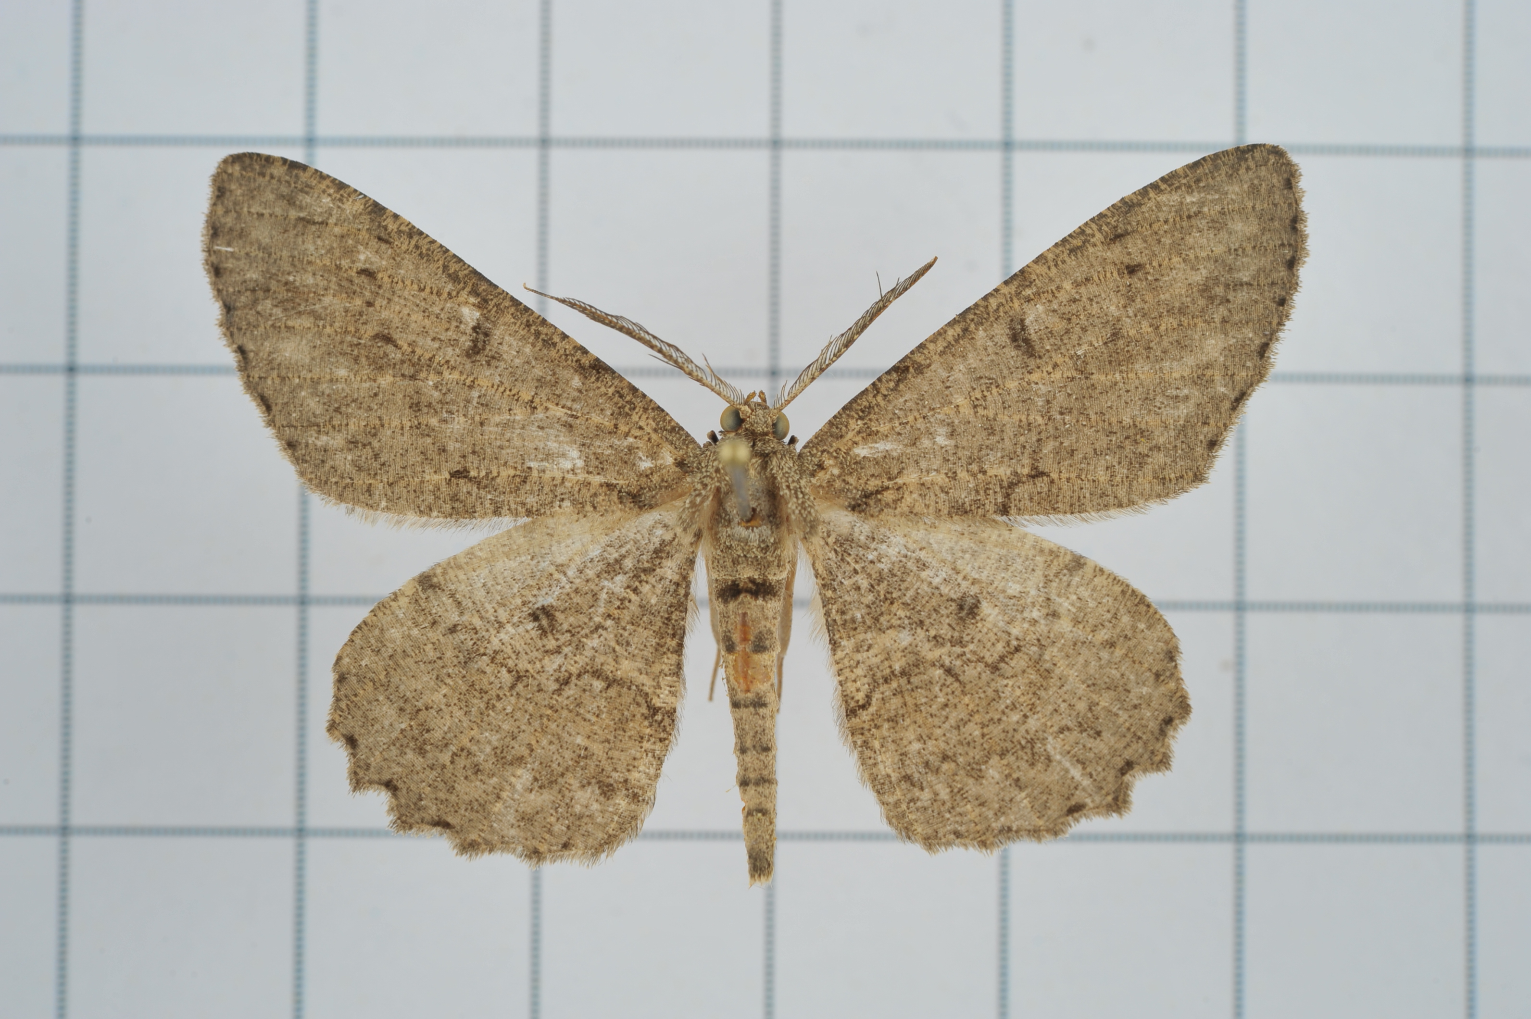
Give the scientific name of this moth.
Hypomecis punctinalis glos
